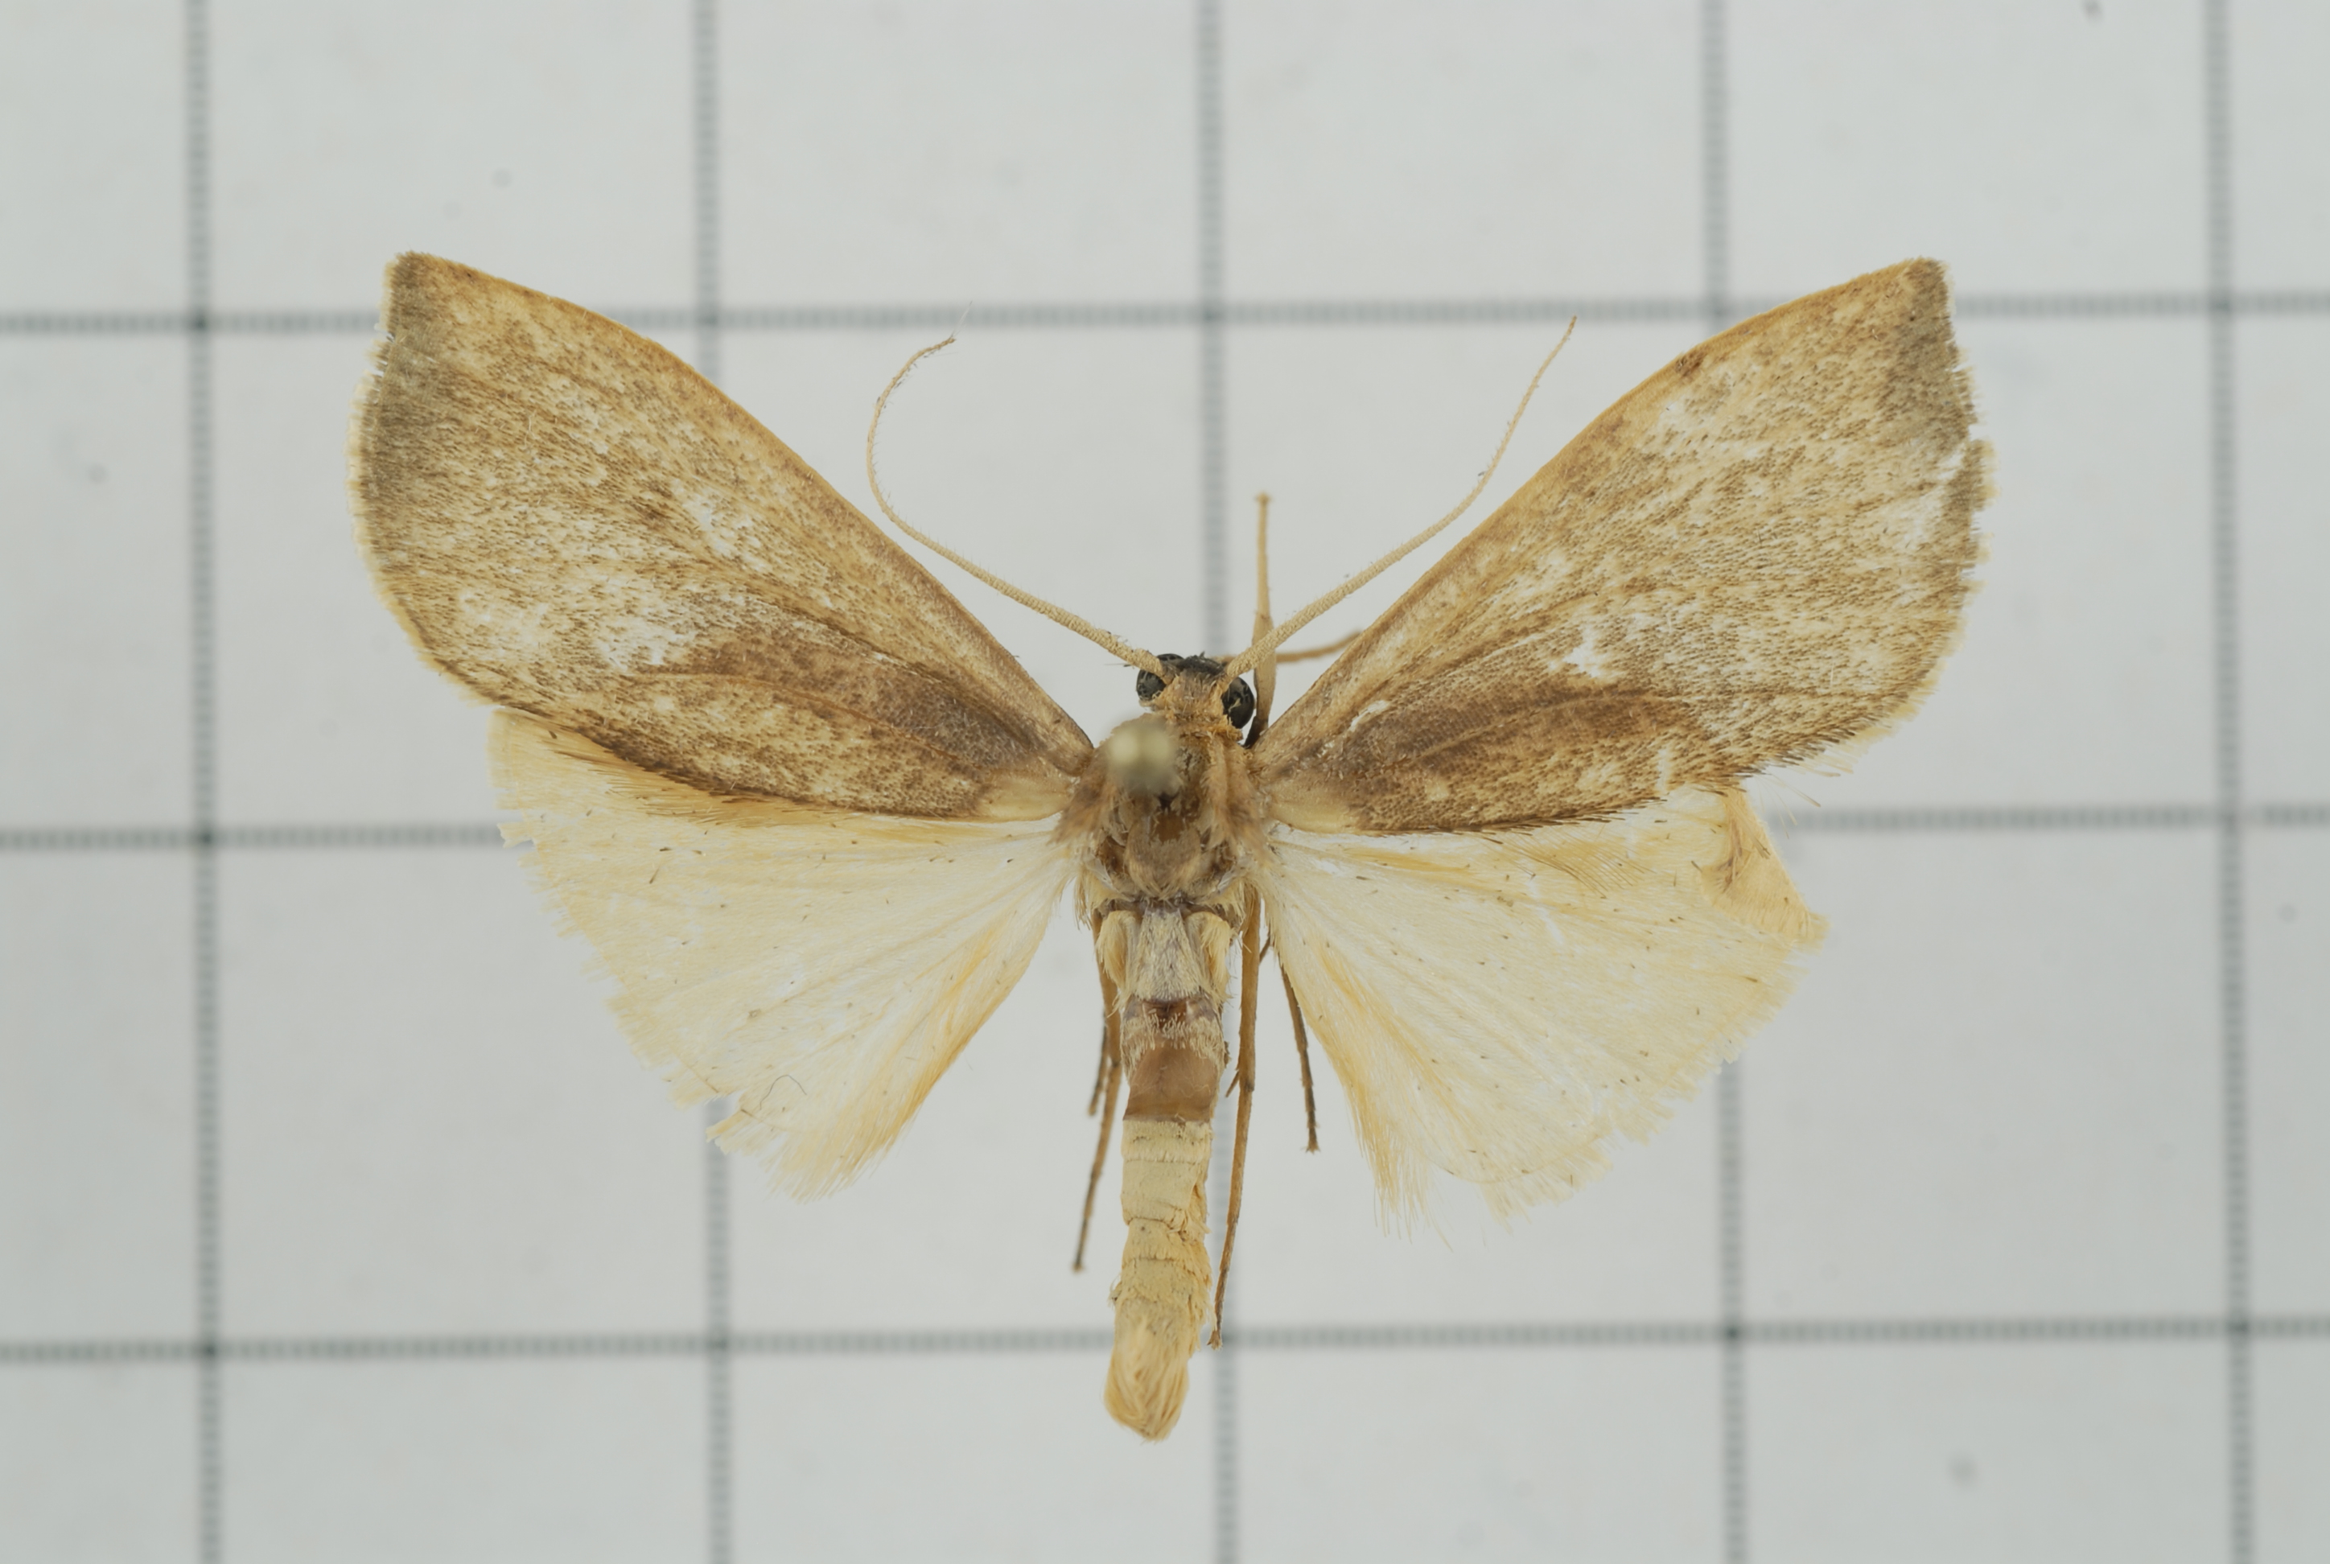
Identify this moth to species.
Nishada formosibia
